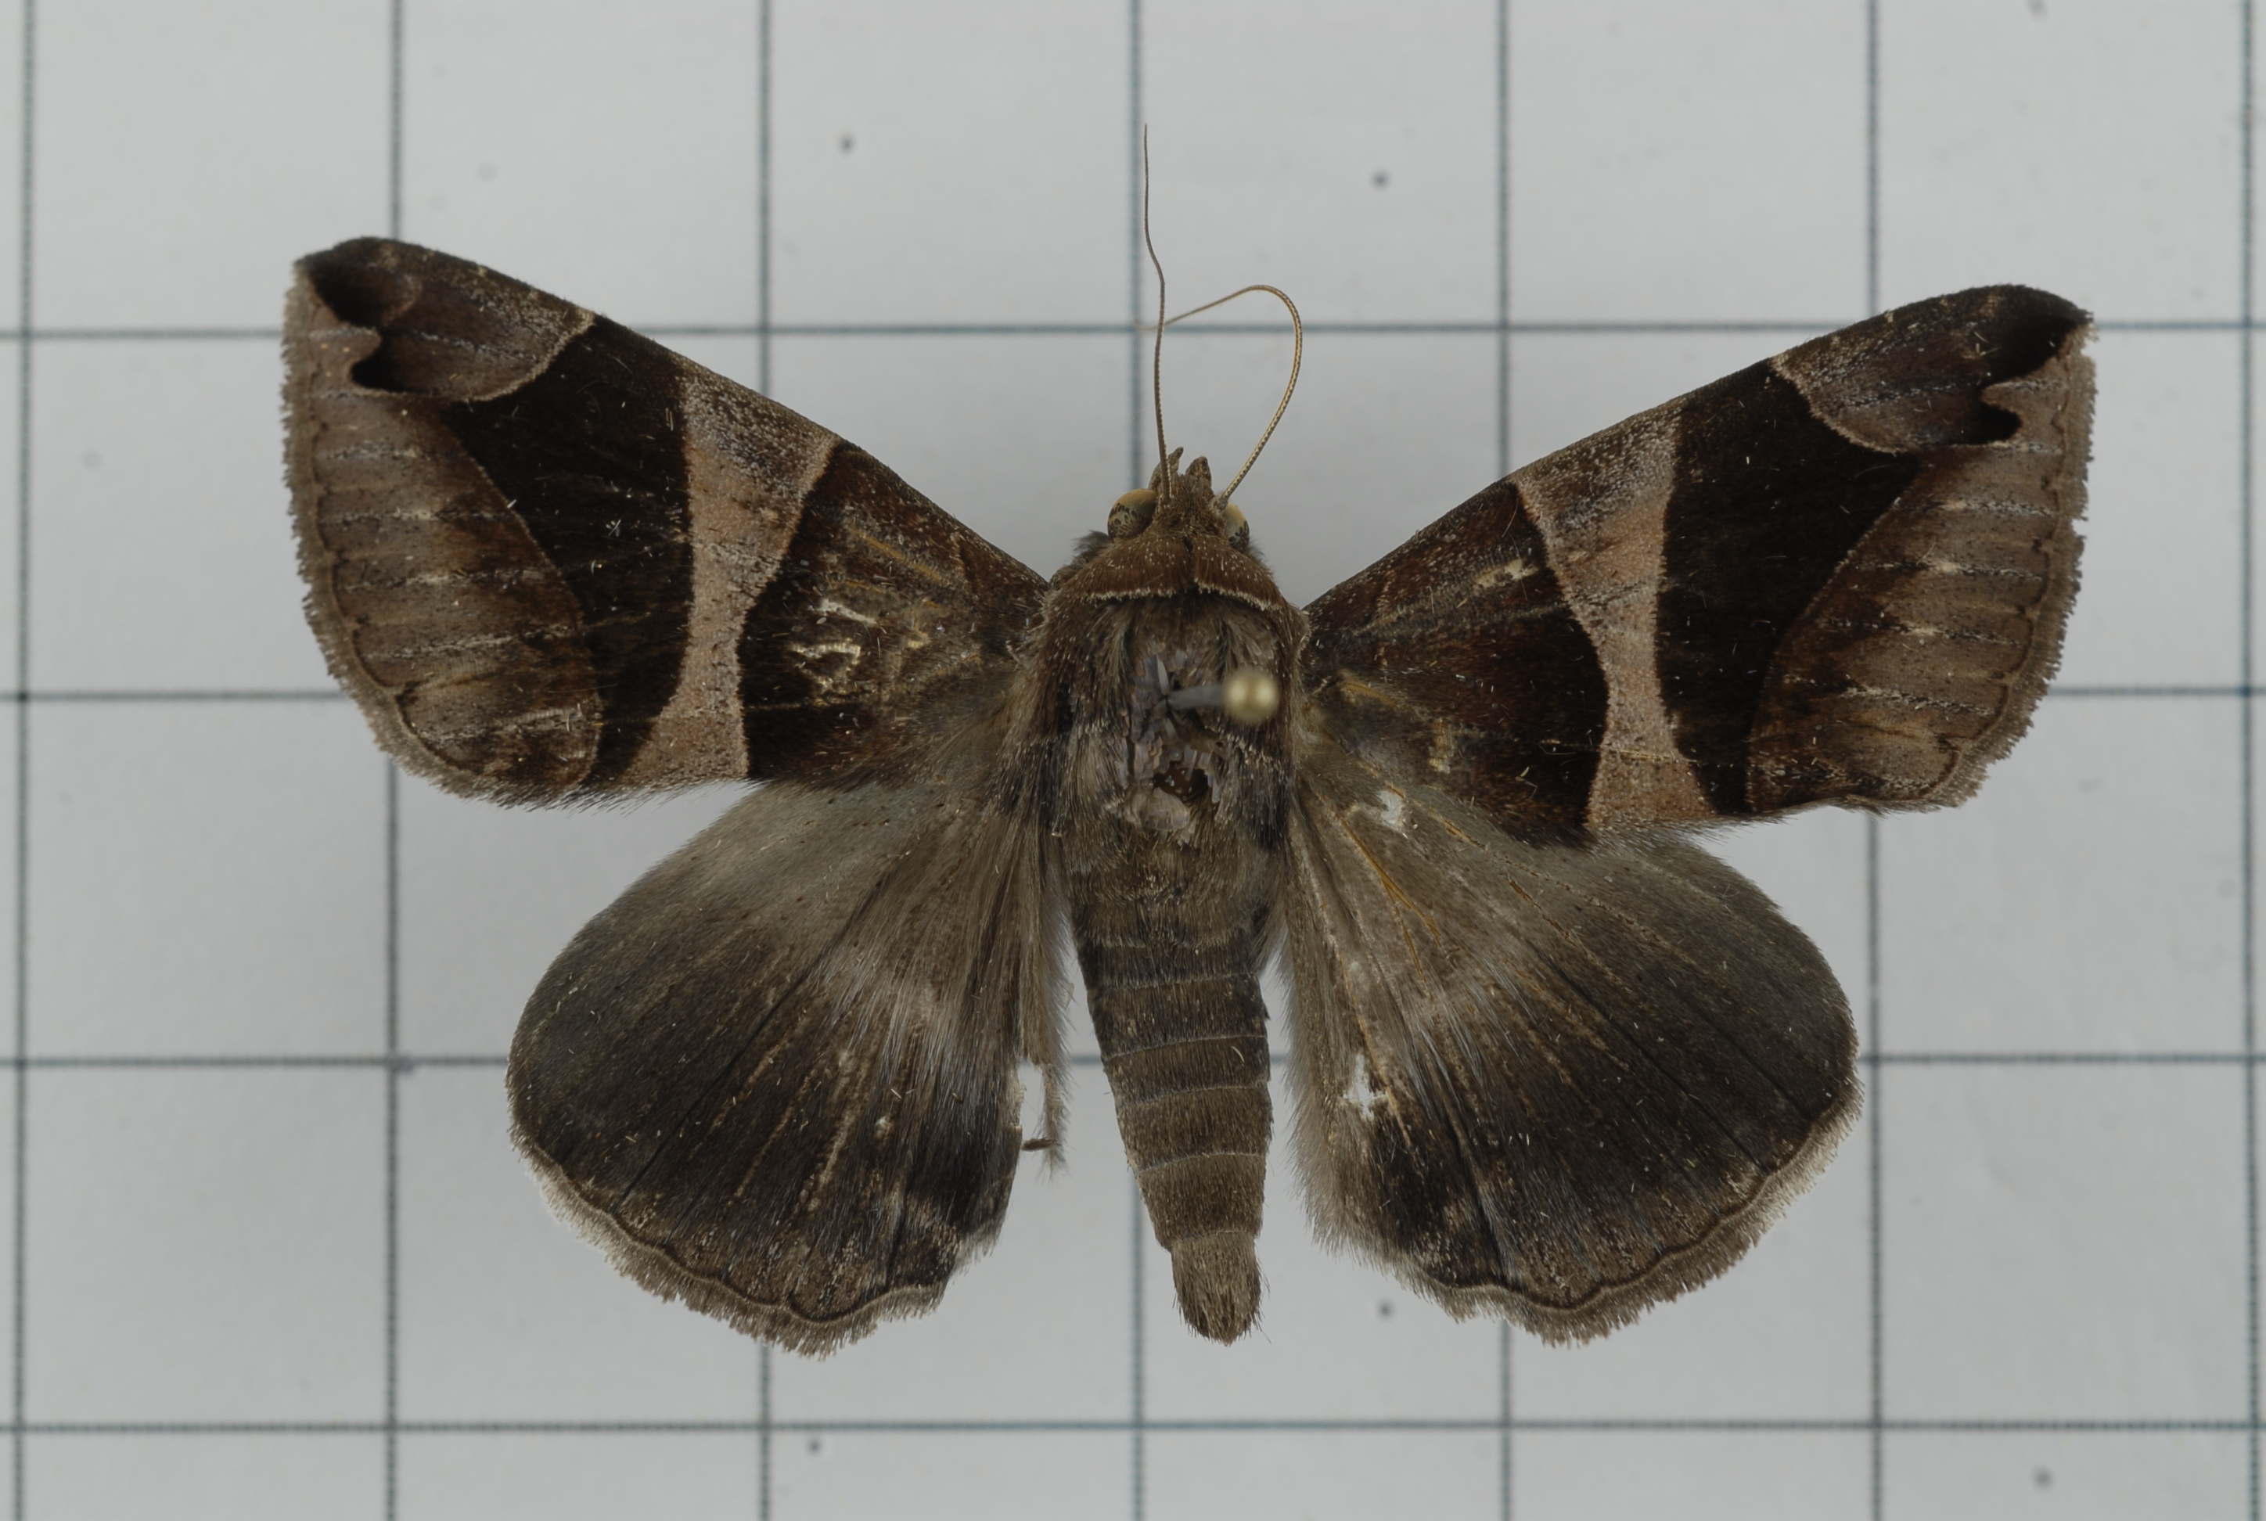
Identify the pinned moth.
Parallelia stuposa
